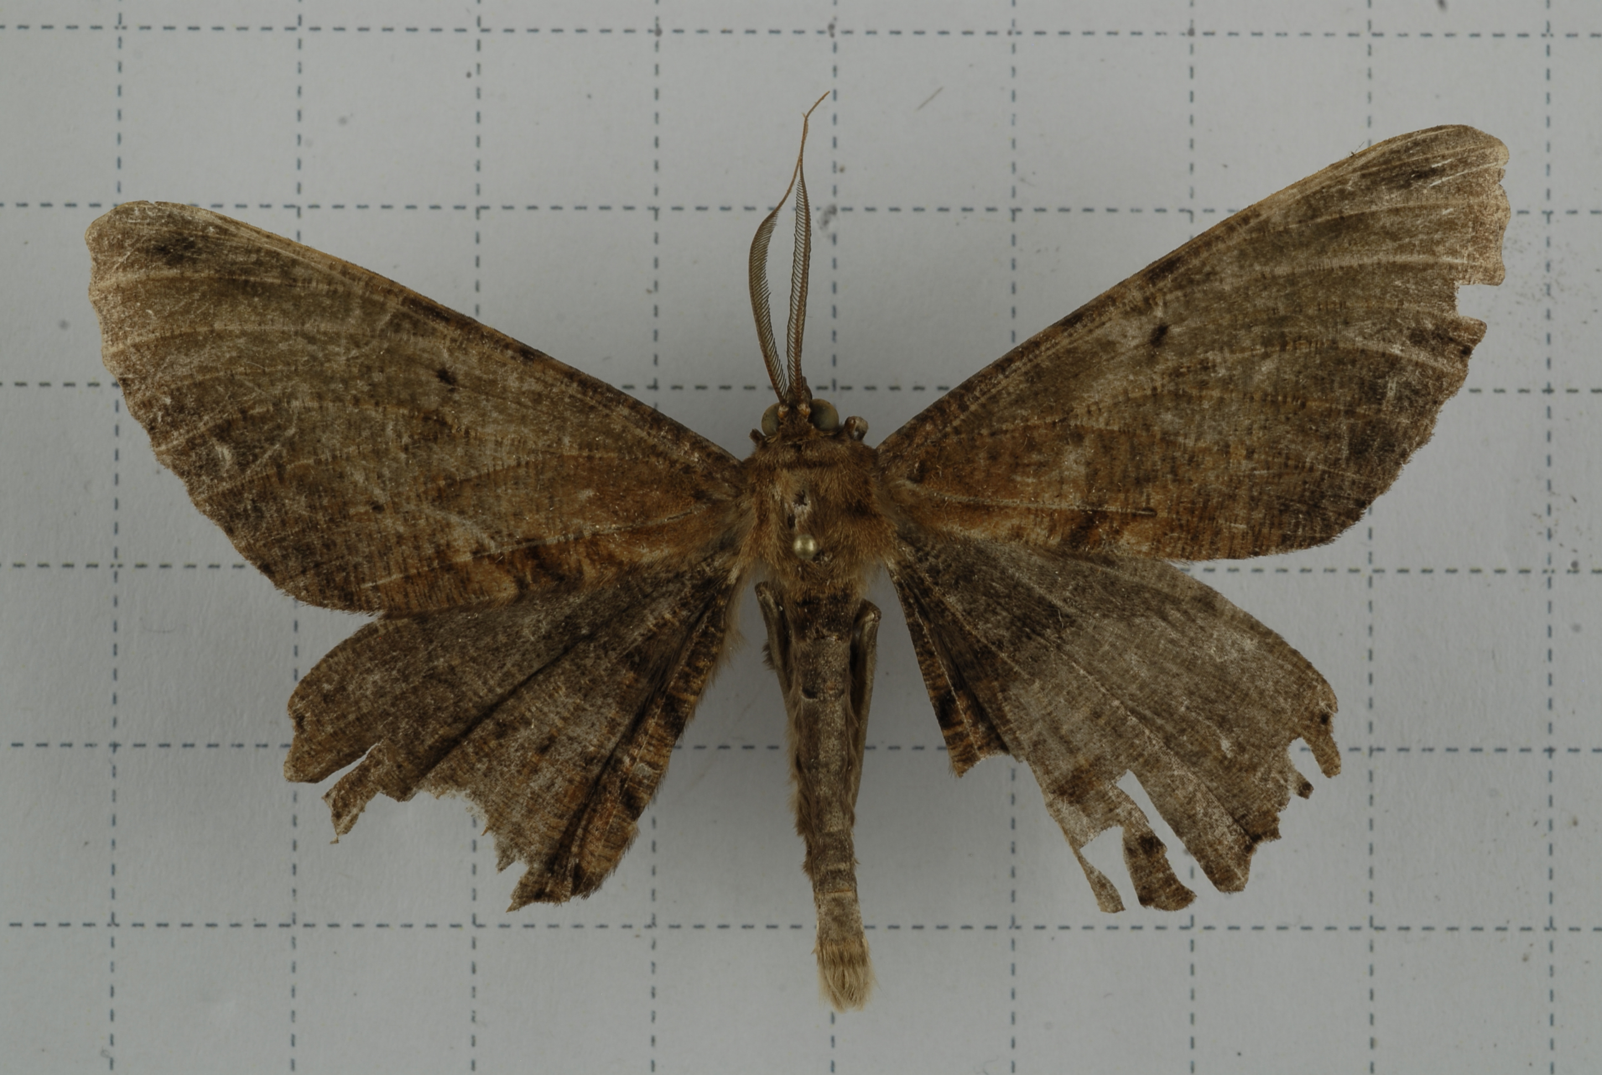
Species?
Chorodna creataria
